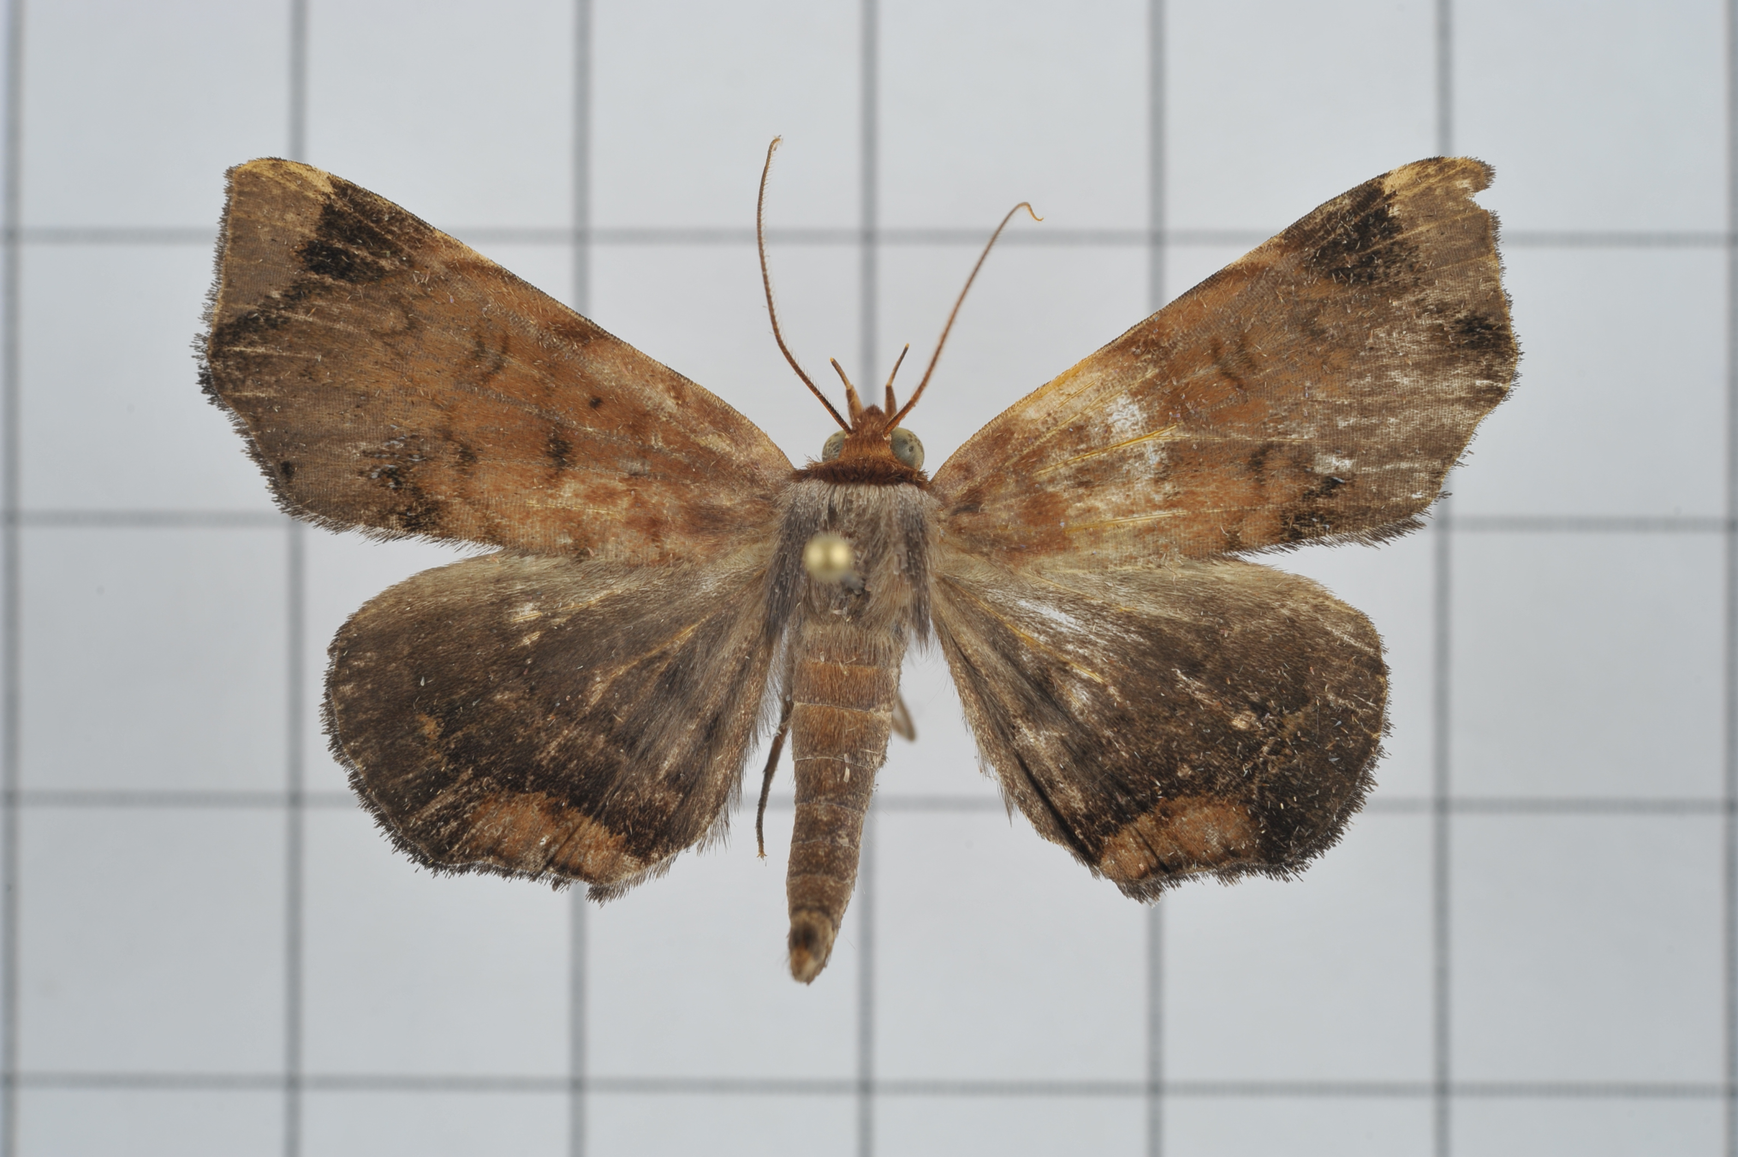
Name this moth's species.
Mecodina albodentata
